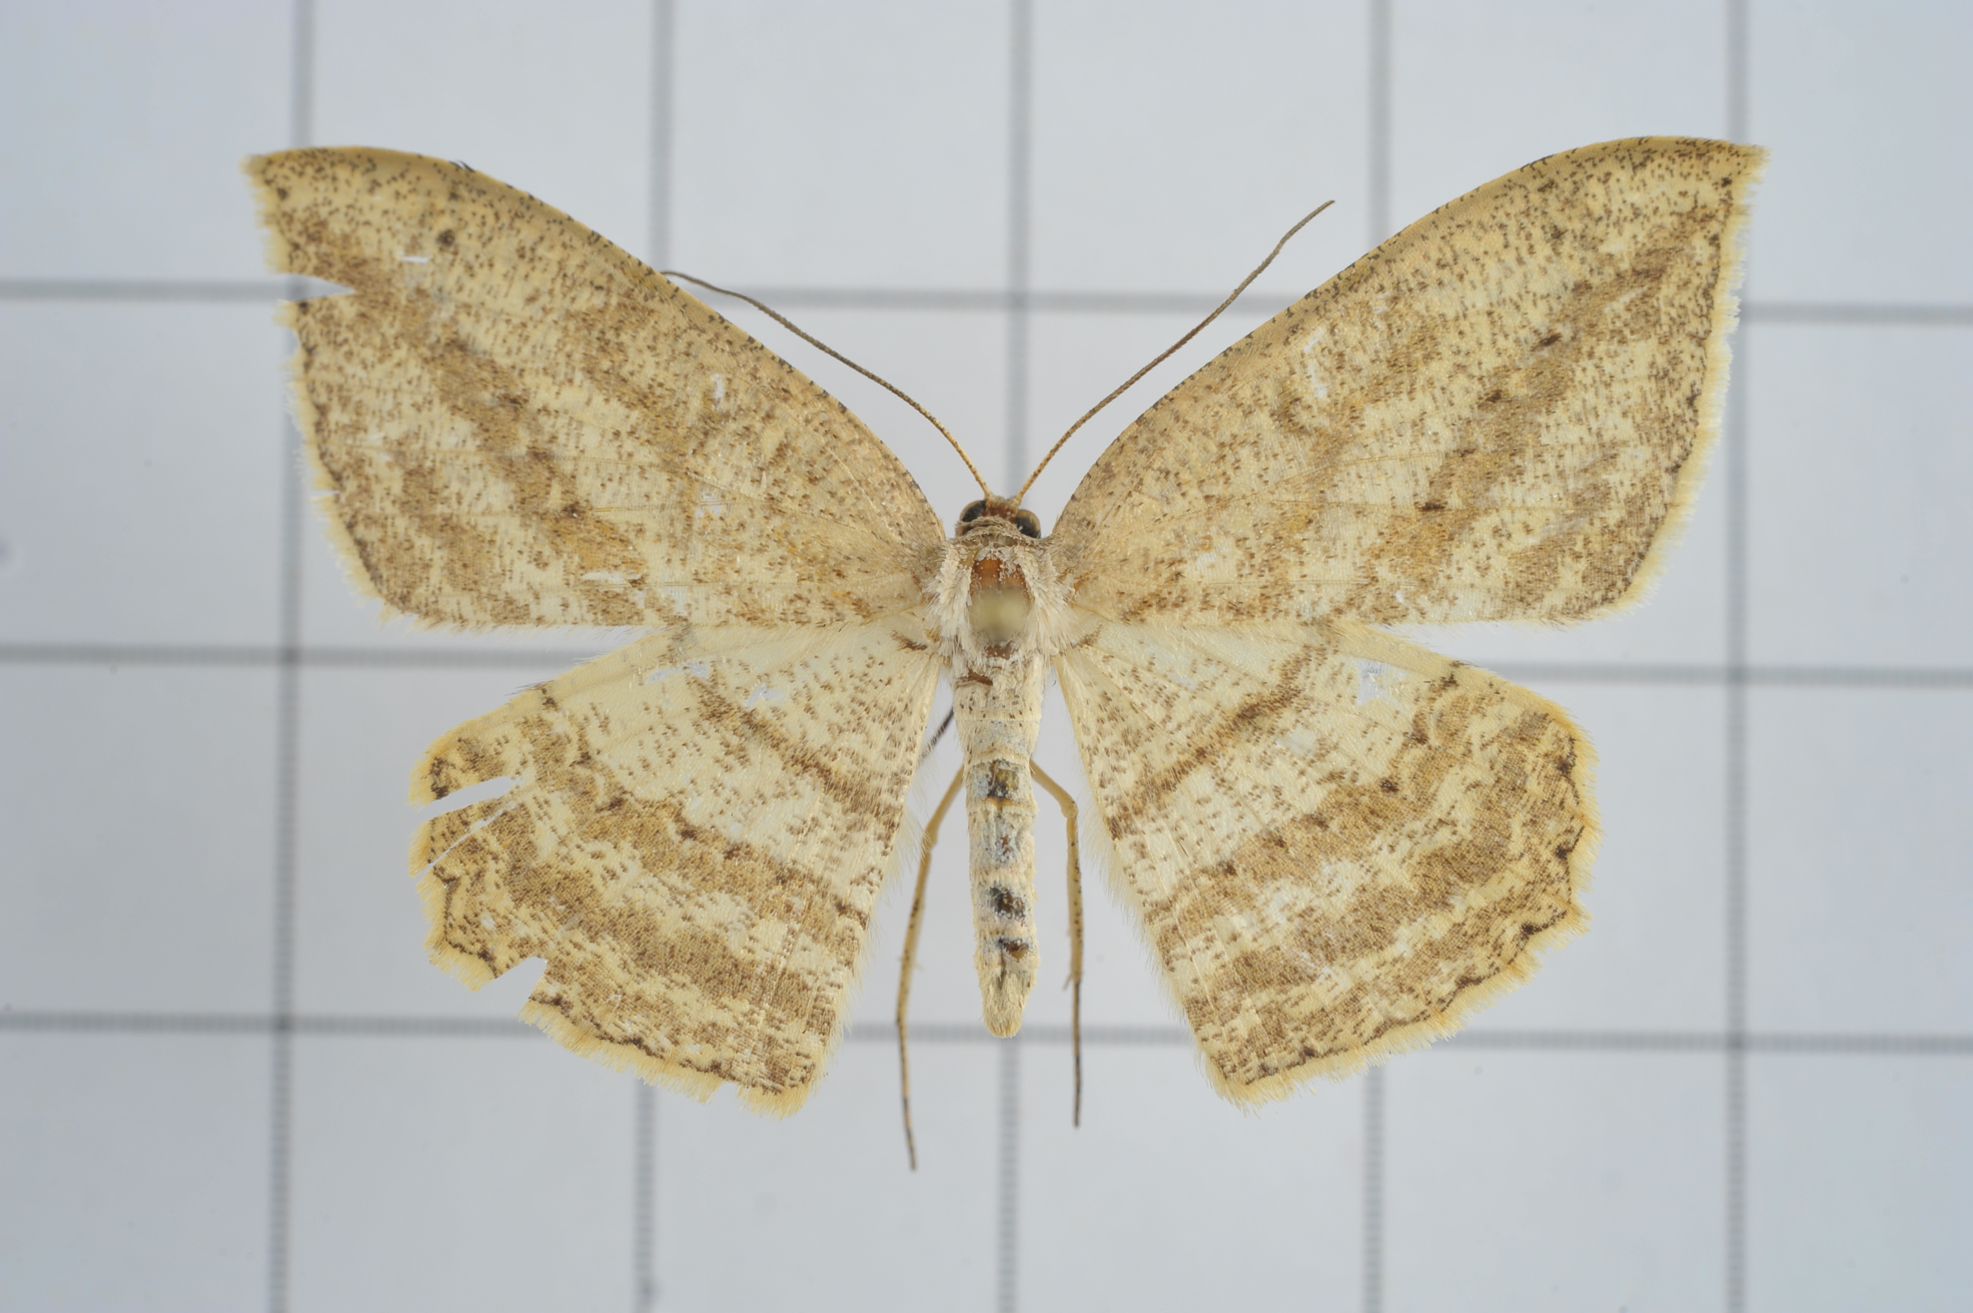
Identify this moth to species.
Calletaera obliquata
